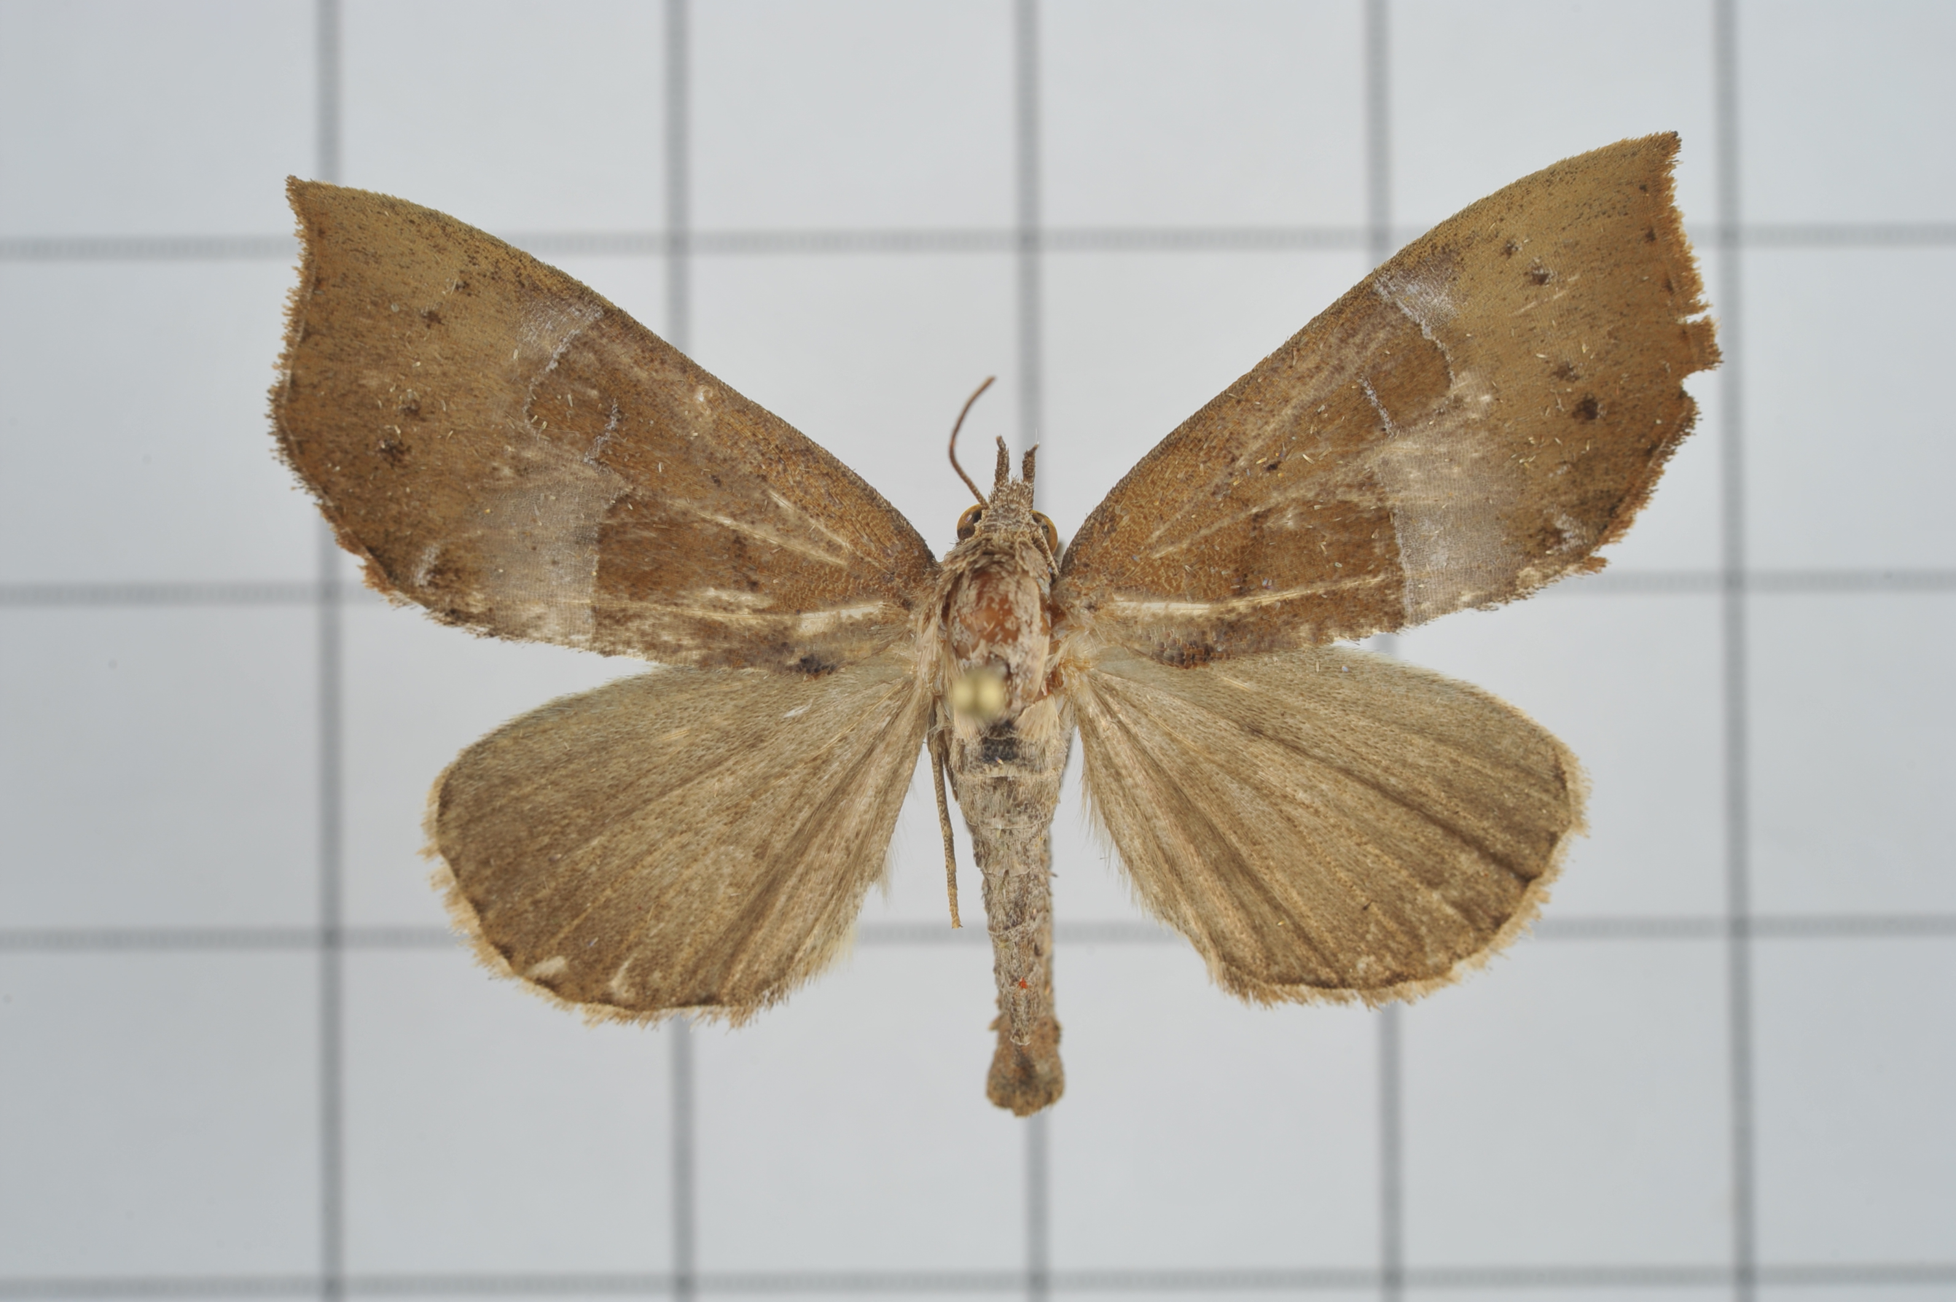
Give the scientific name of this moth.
Hepatica indentalis
